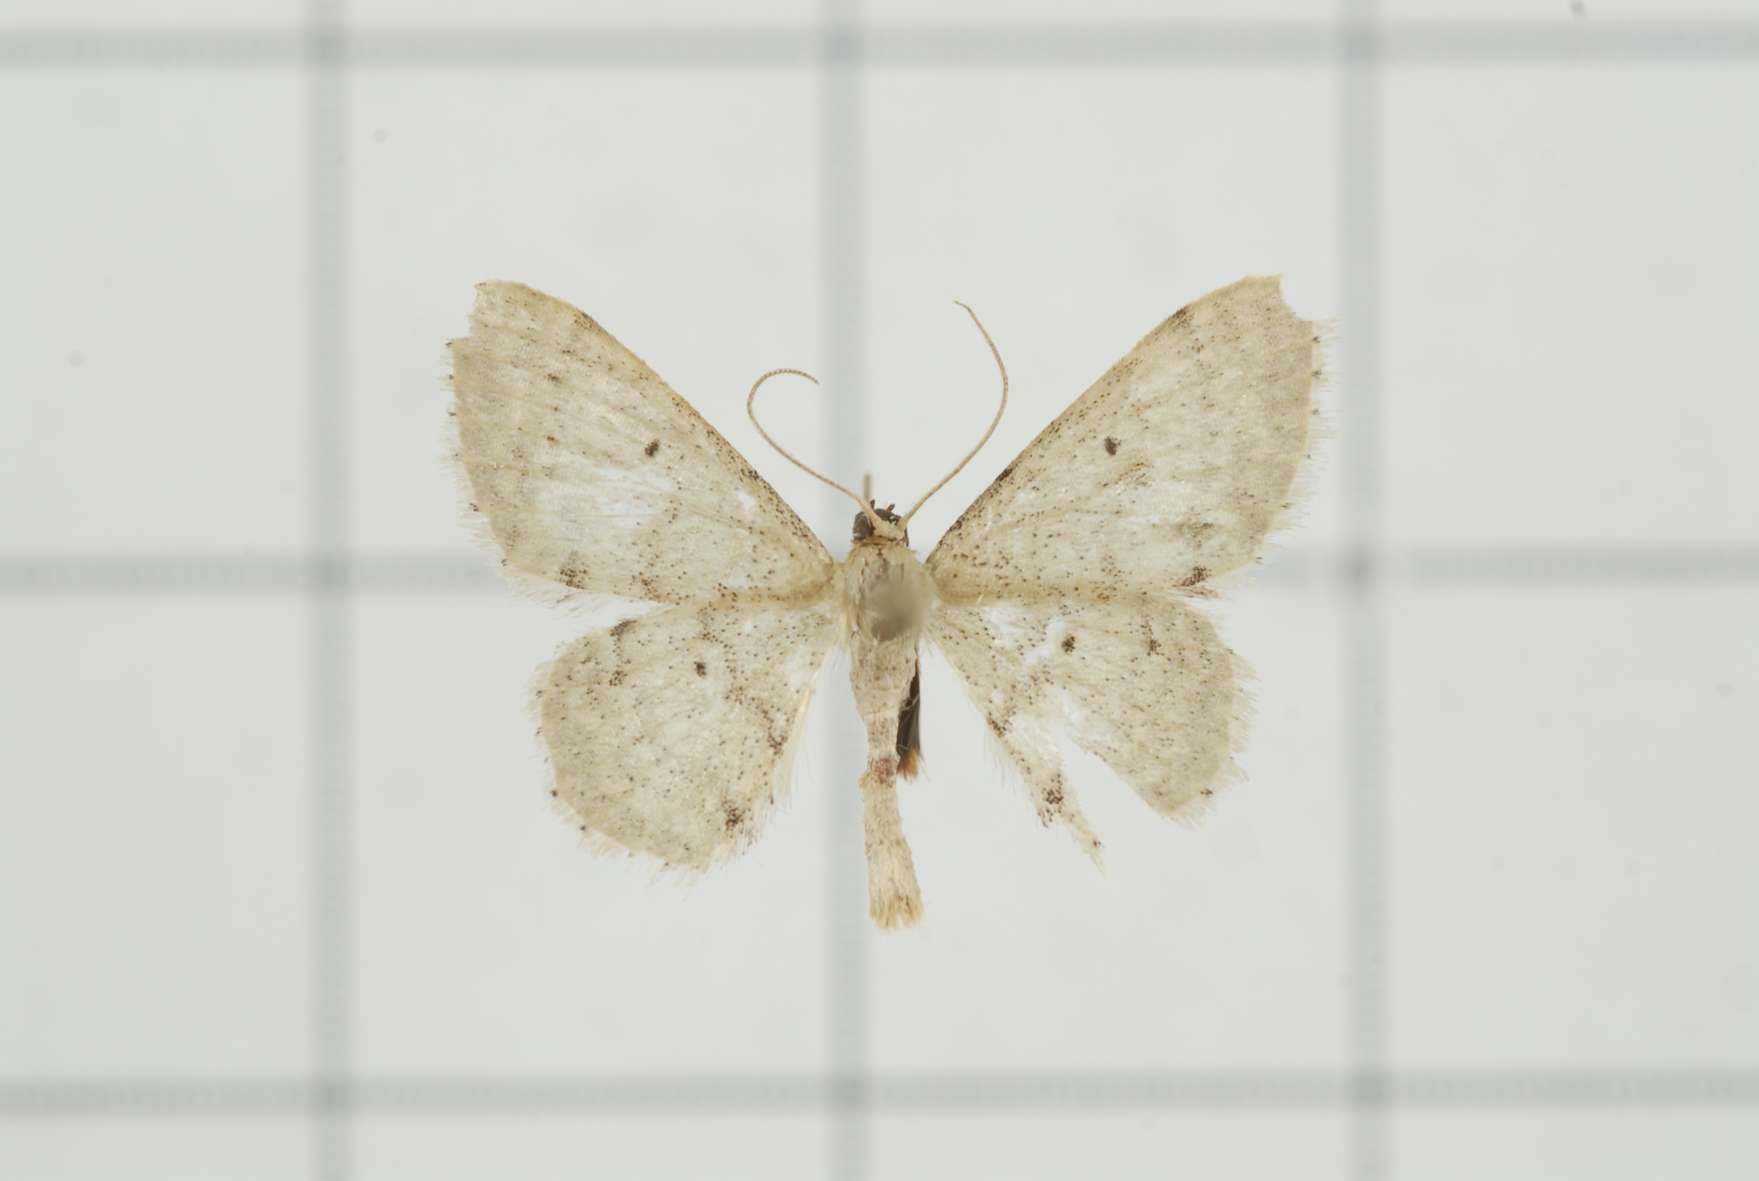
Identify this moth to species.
Idaea taiwana
